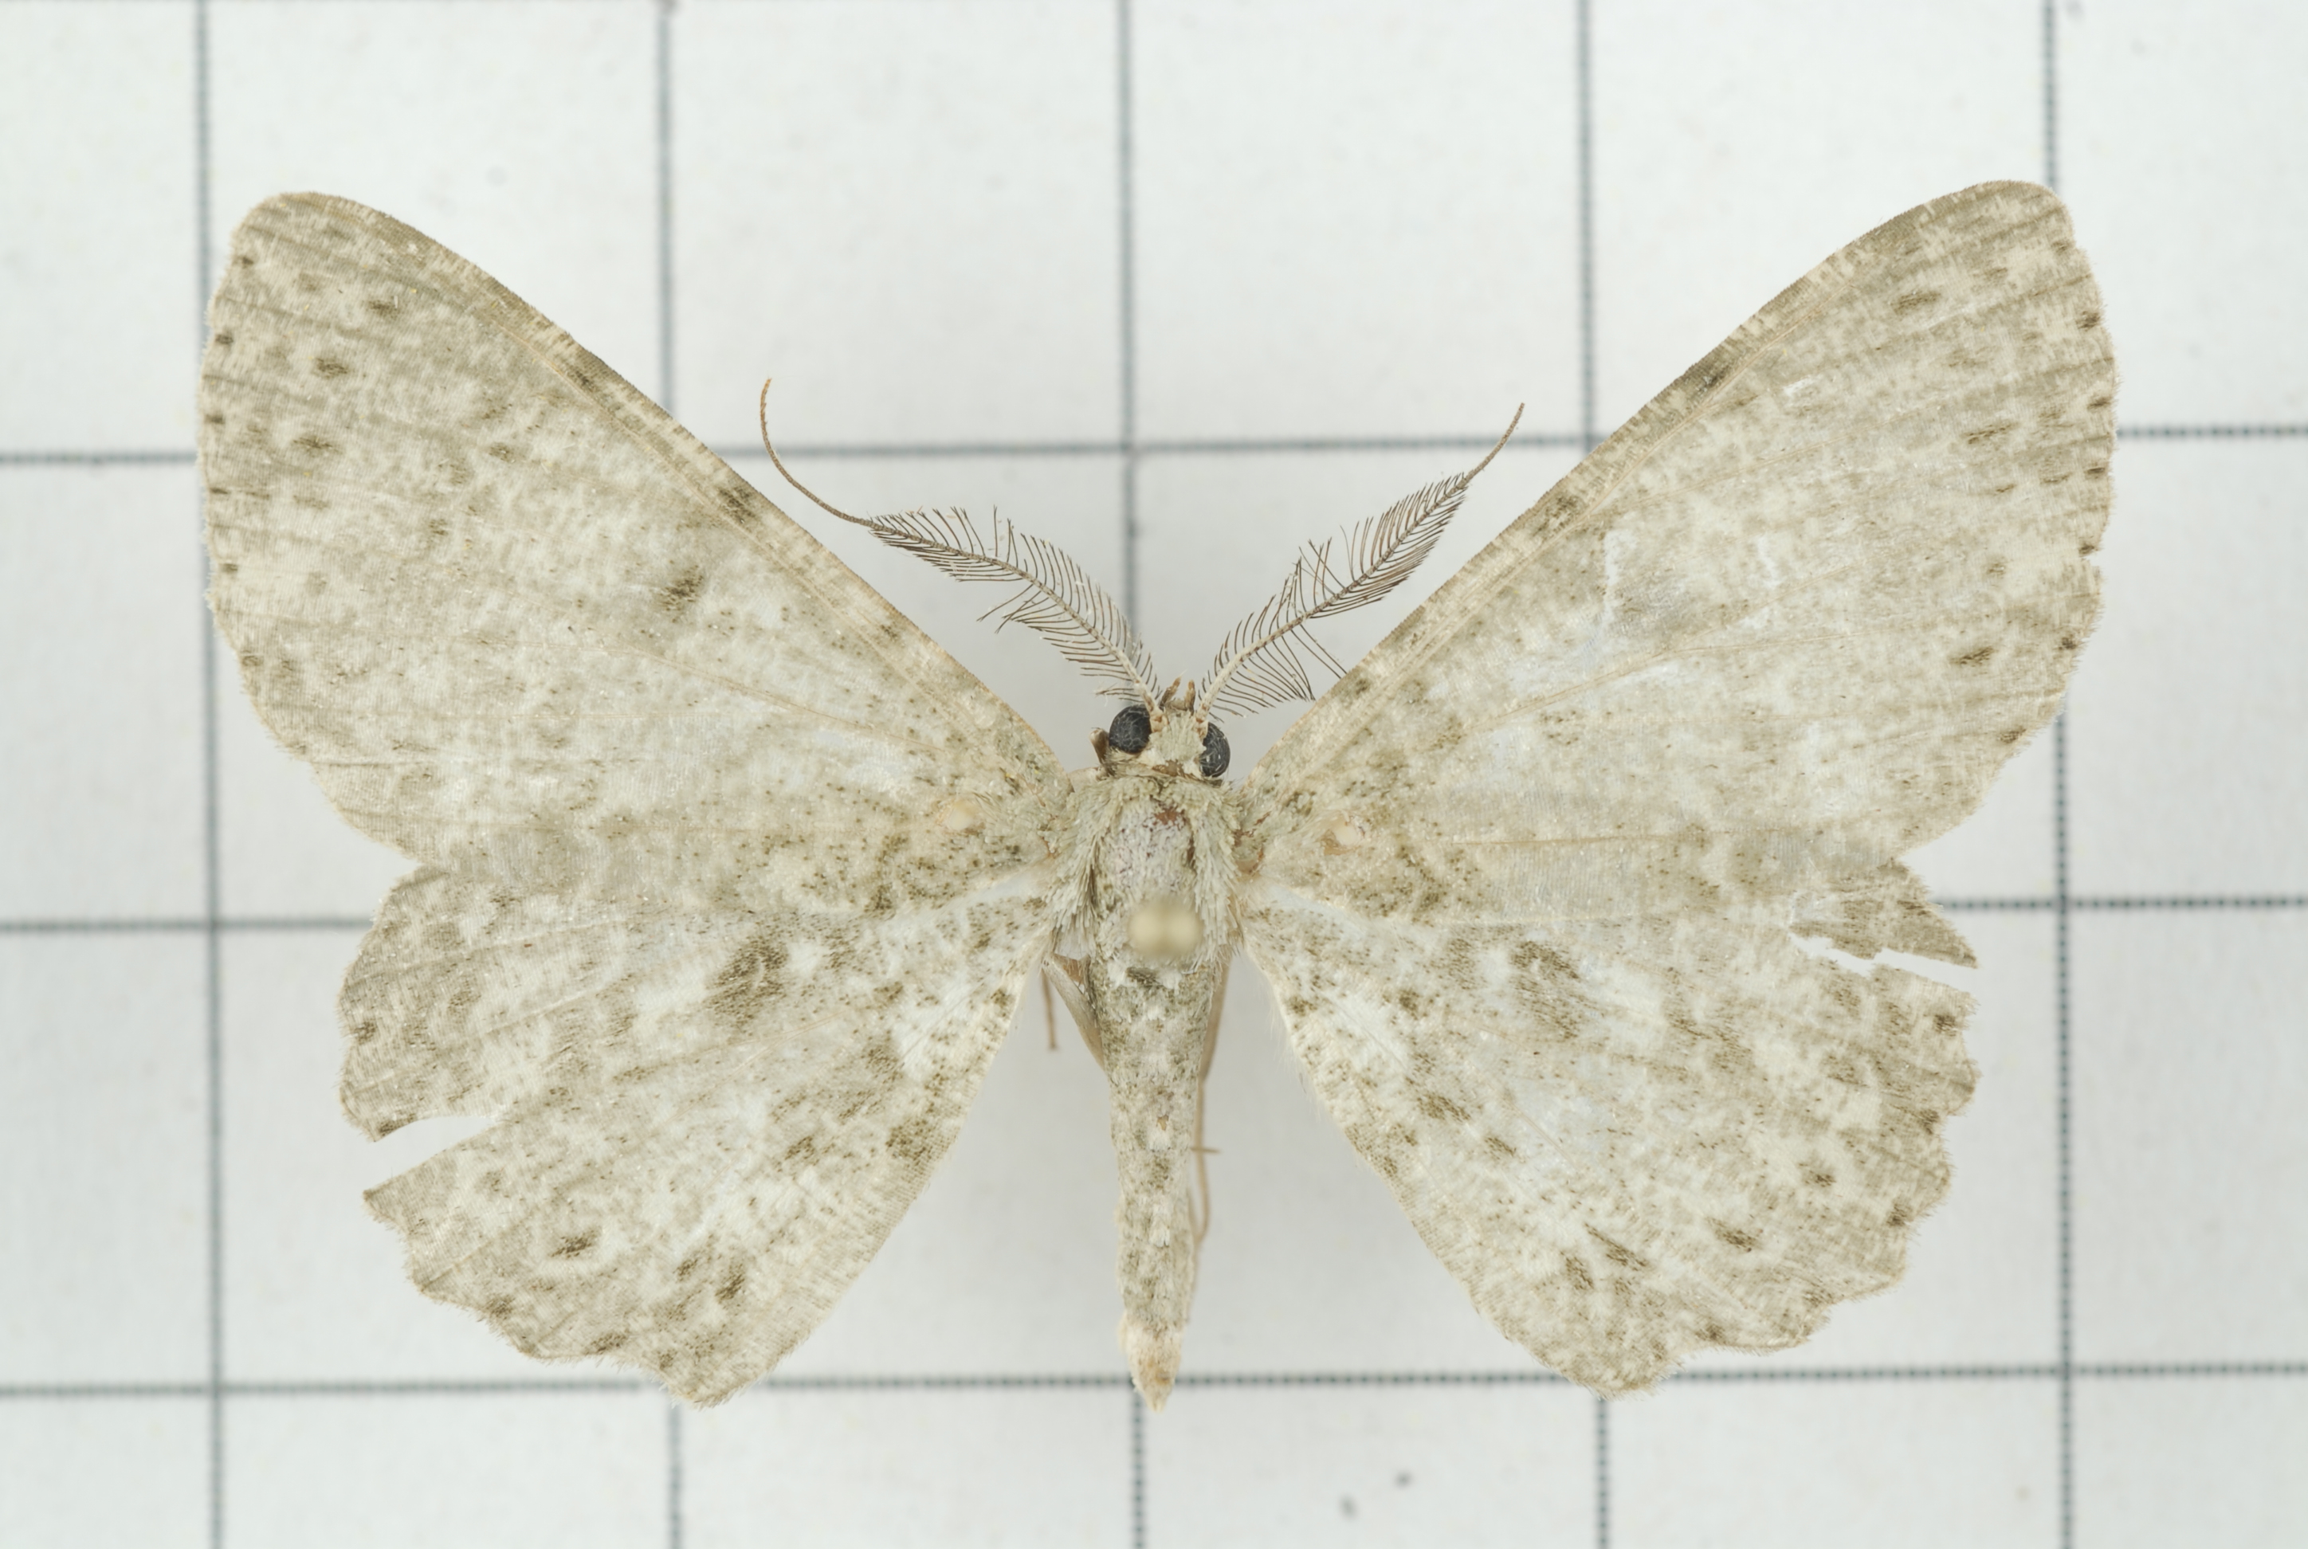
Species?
Catoria olivescens olivescens
